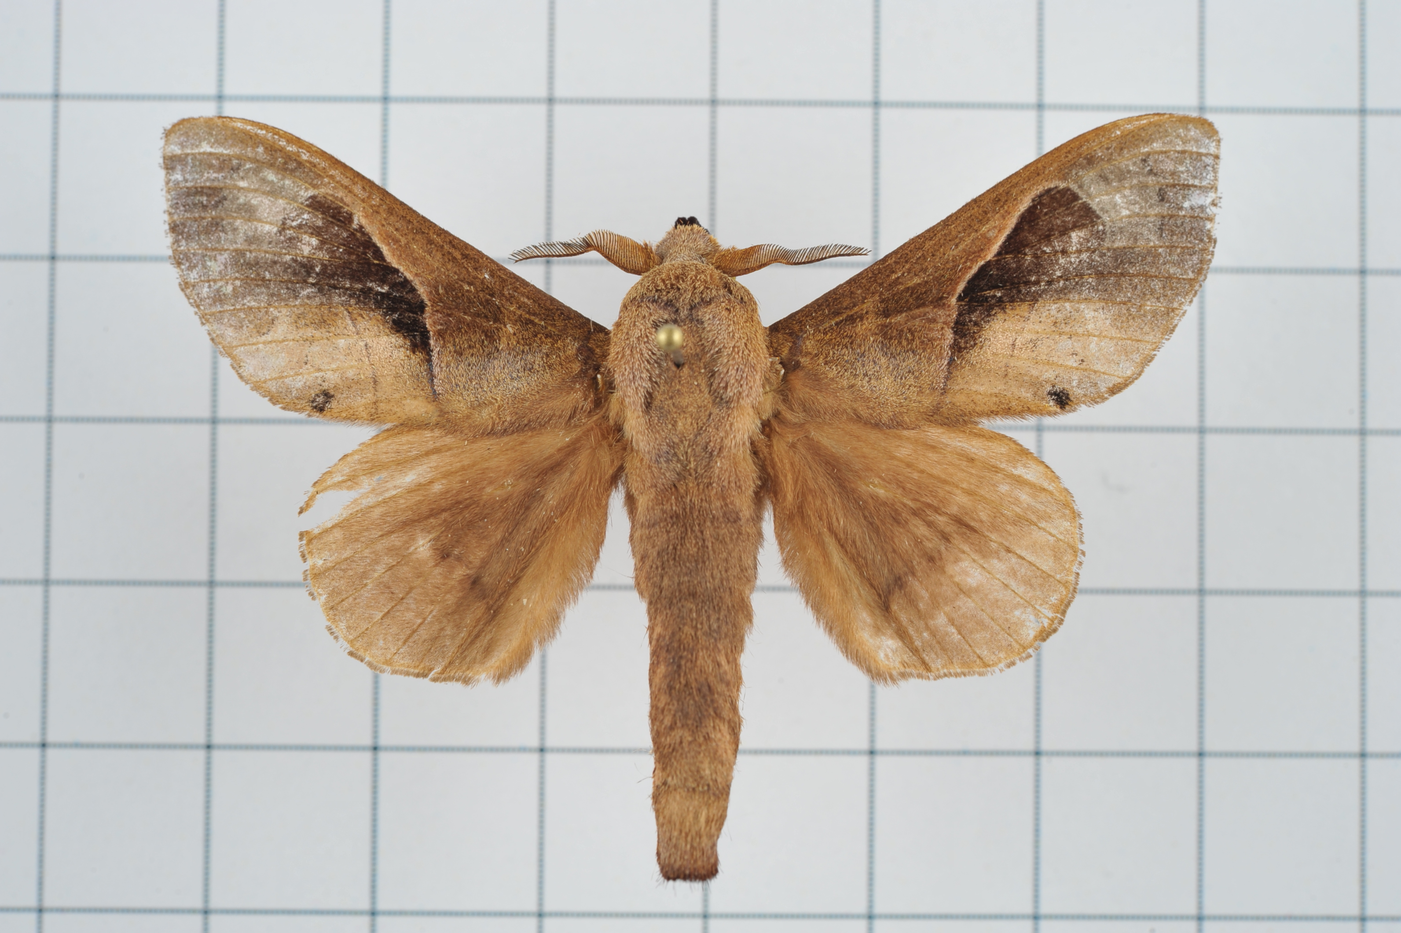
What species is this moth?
Paralebeda femorata mirabilis
